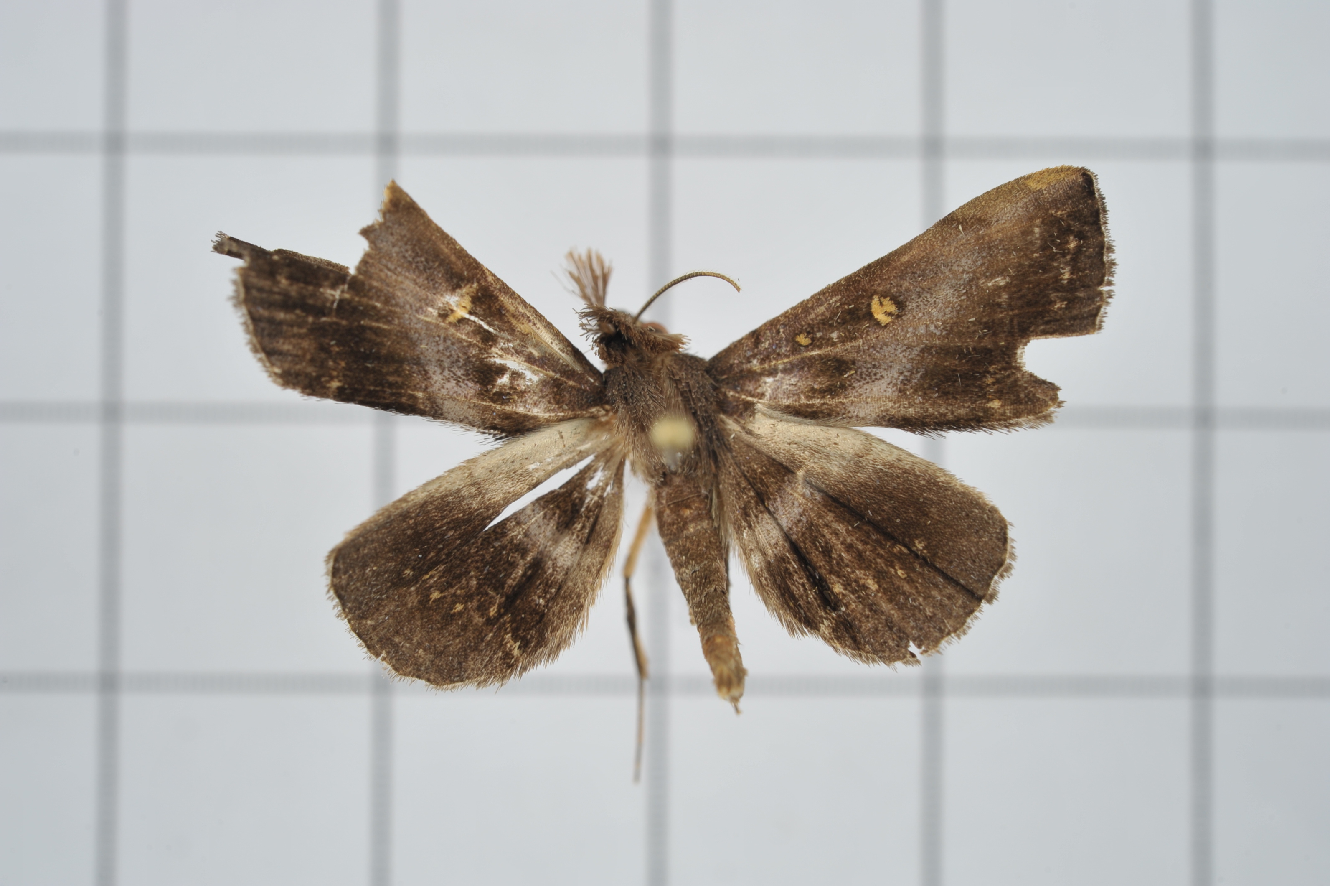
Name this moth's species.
Hadennia hypenalis
